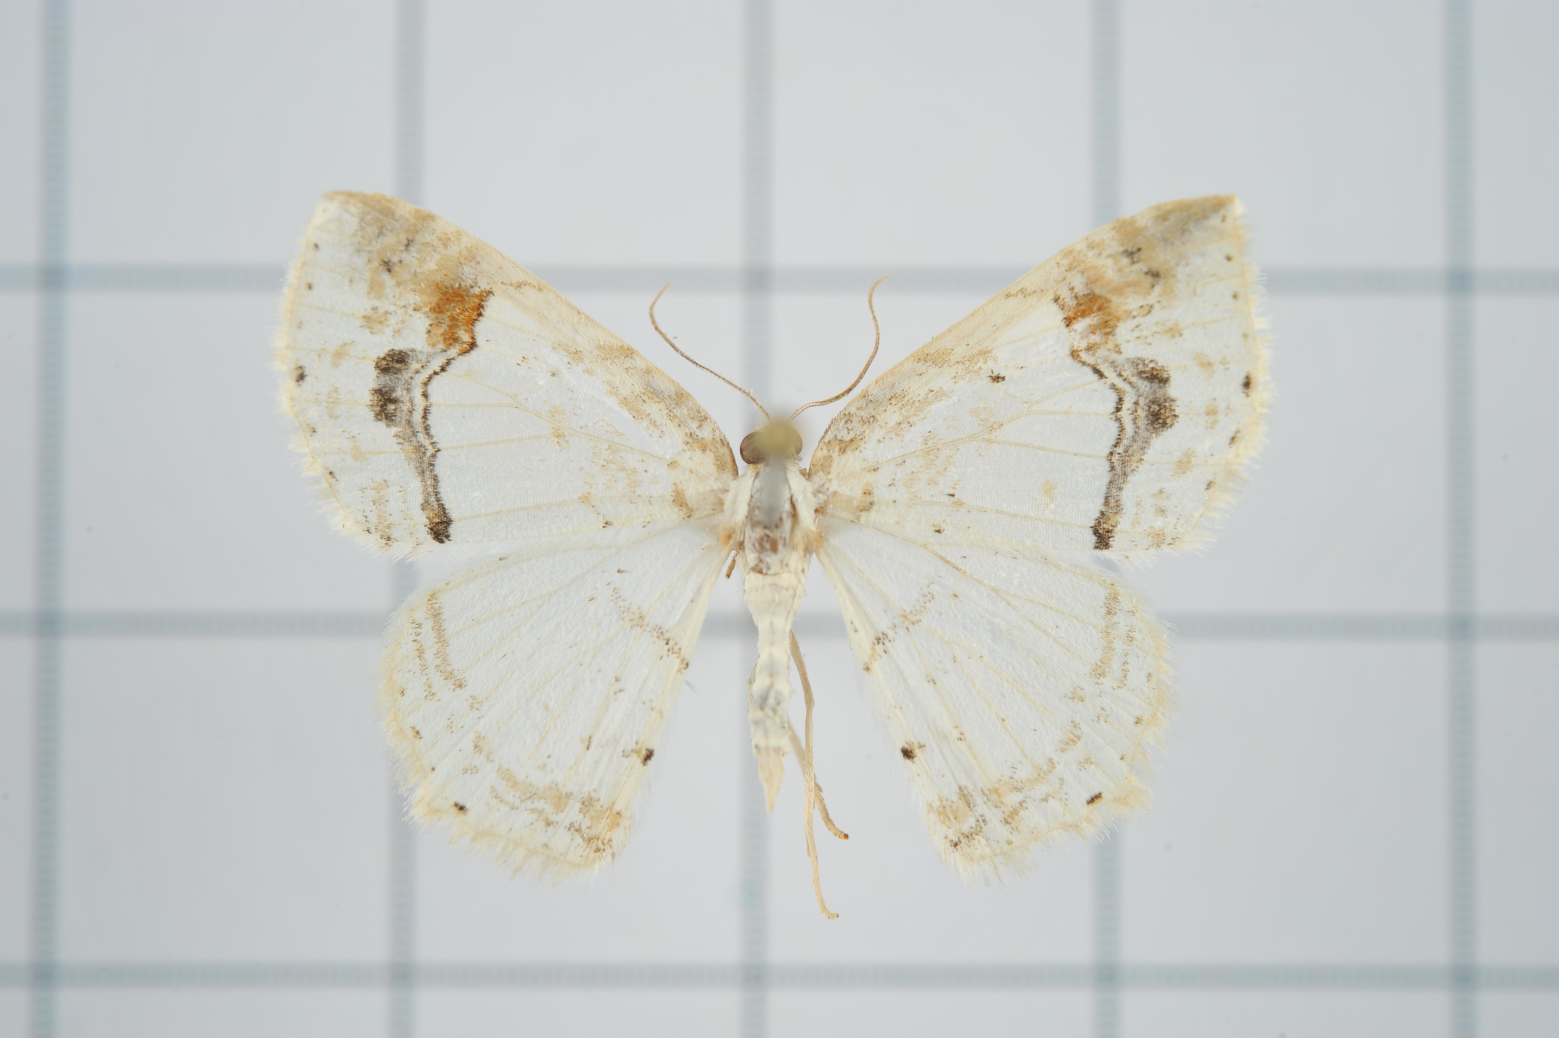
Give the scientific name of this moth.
Asthena undulata
